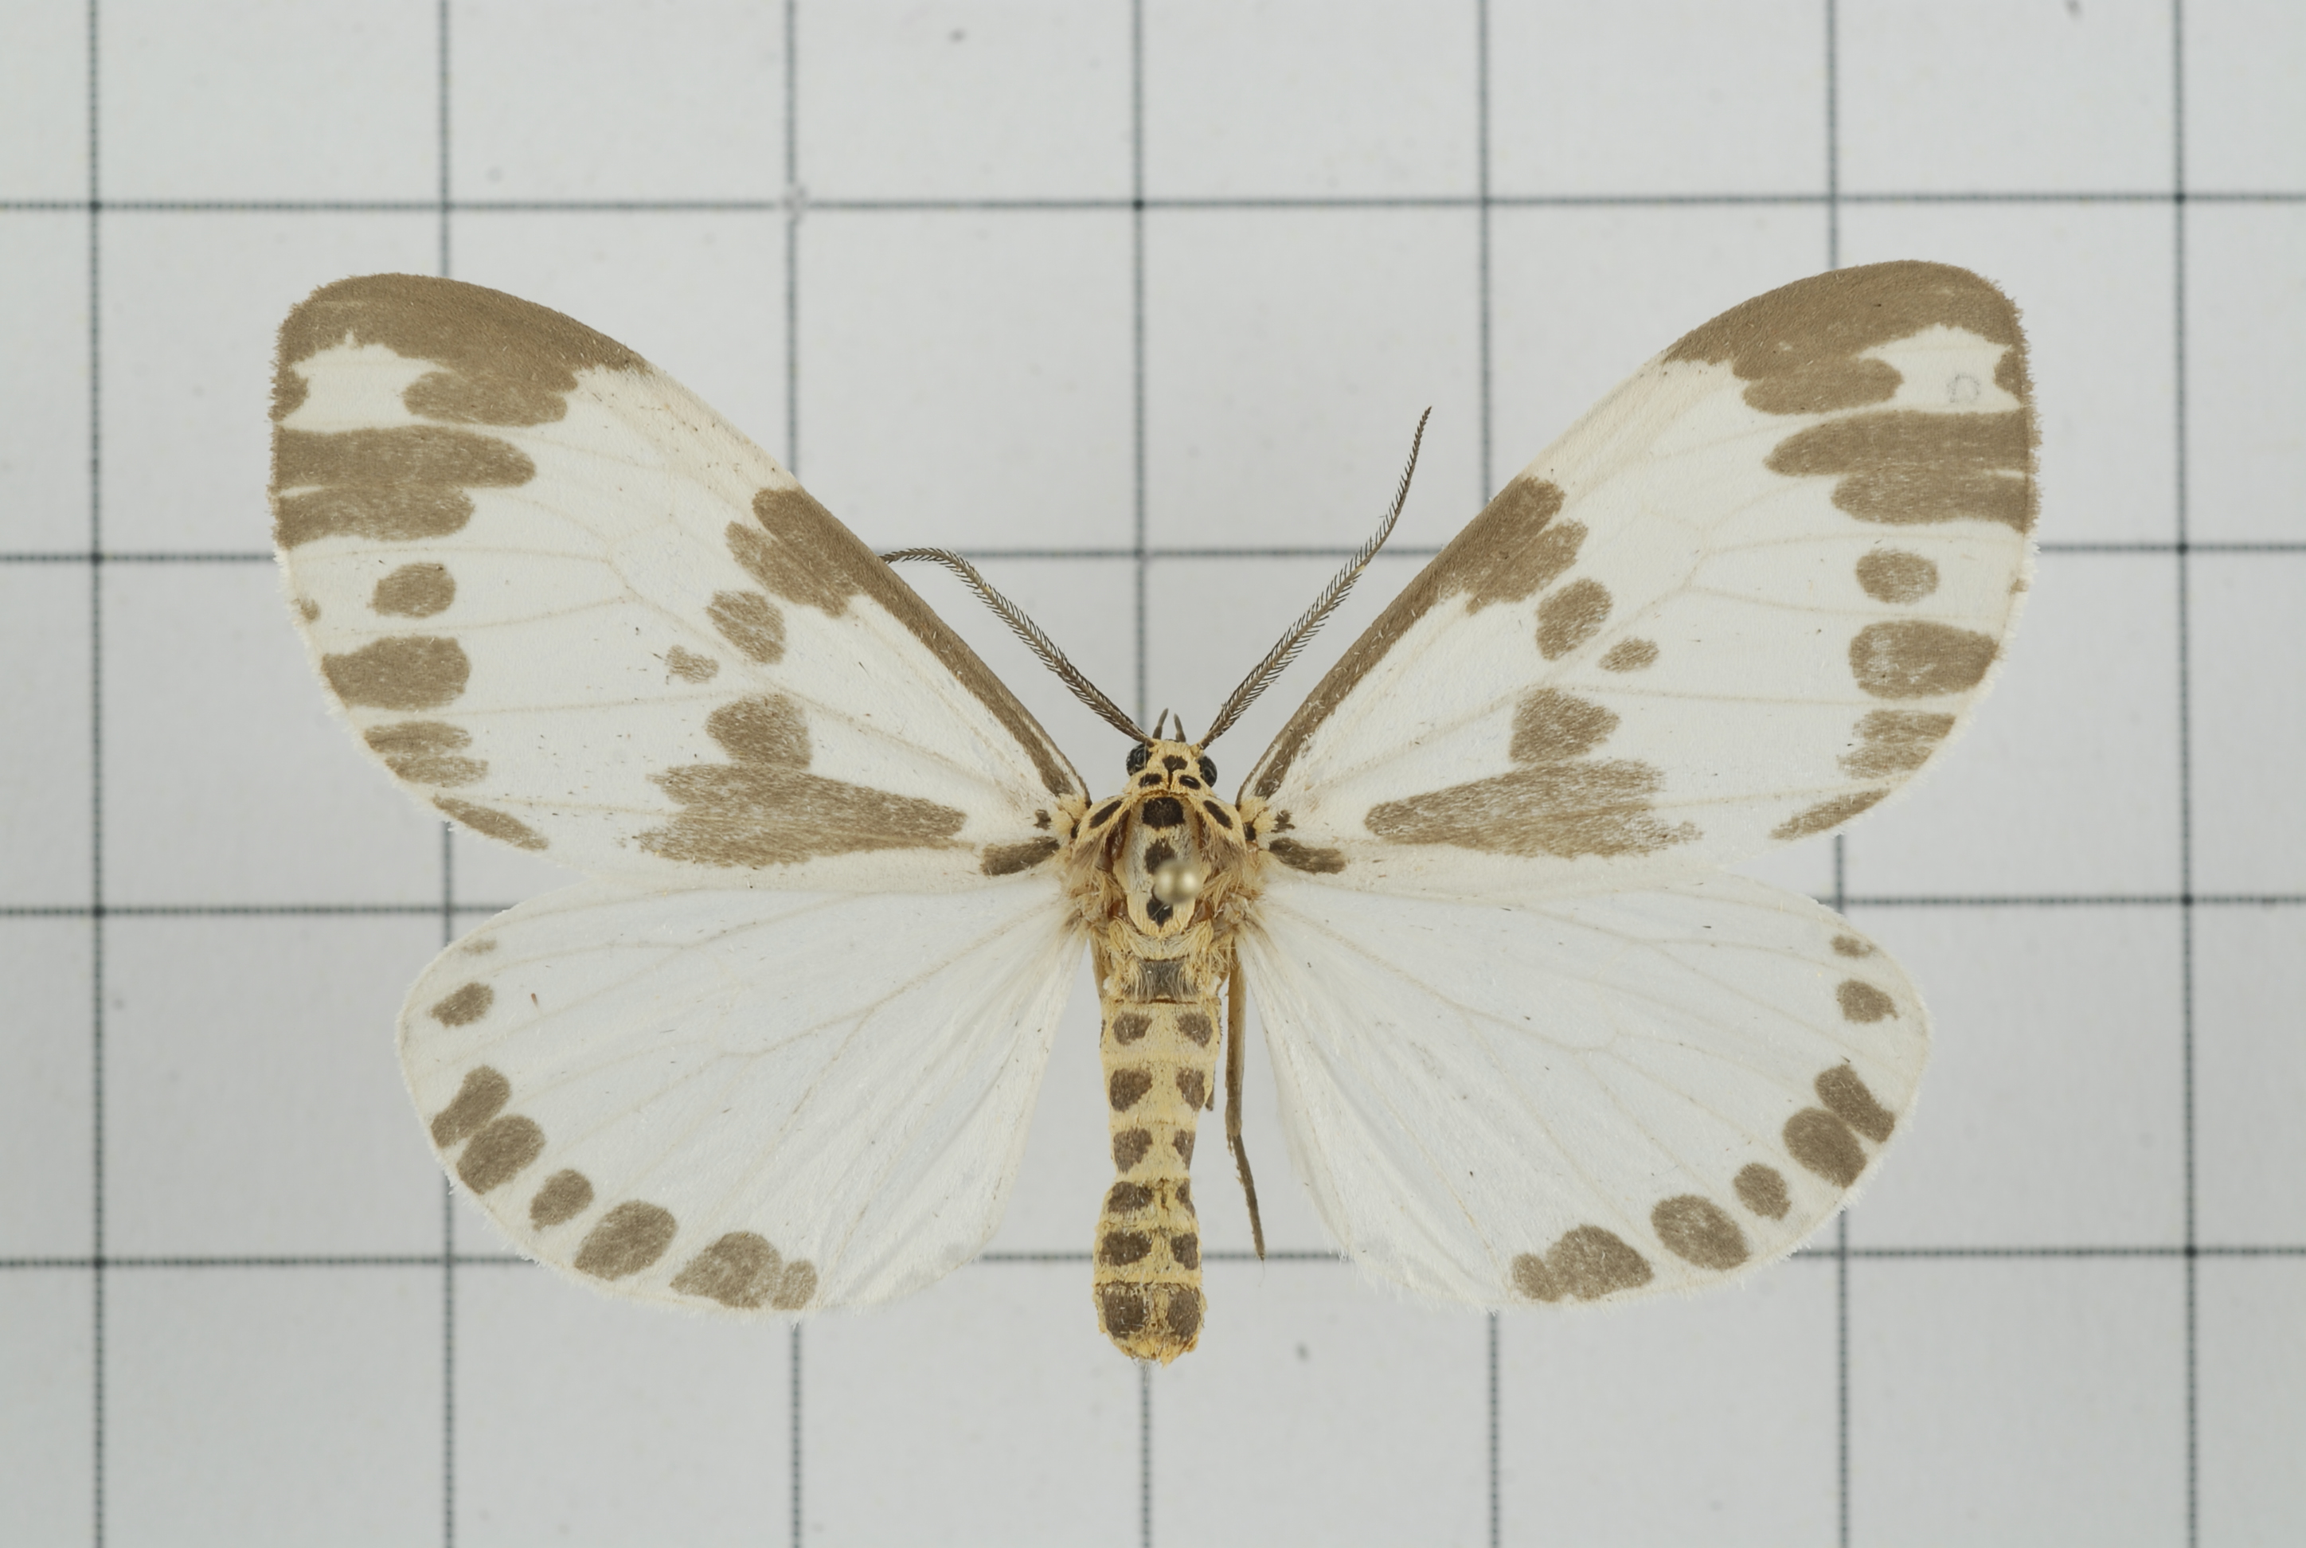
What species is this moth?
Nyctemera carissima formosana
